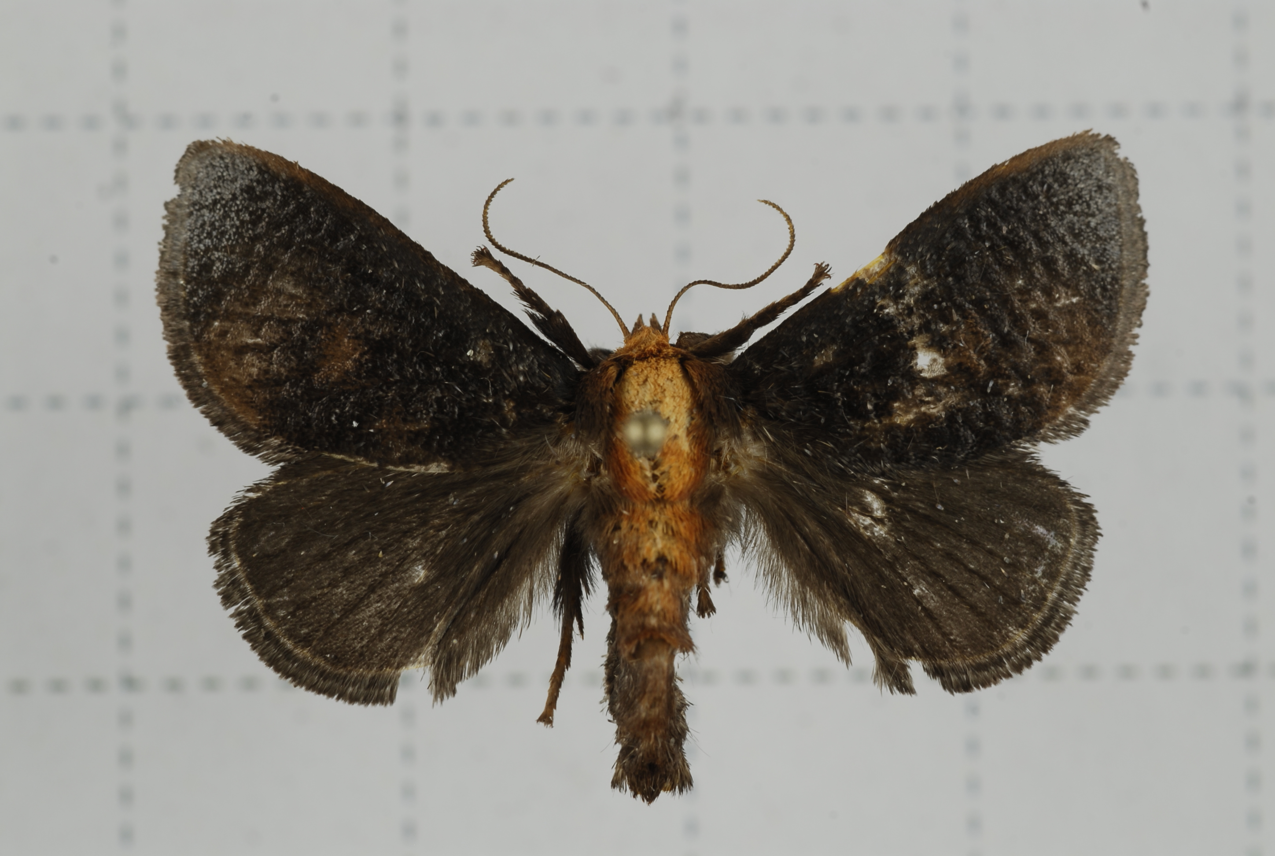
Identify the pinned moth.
Iraga rugosa
